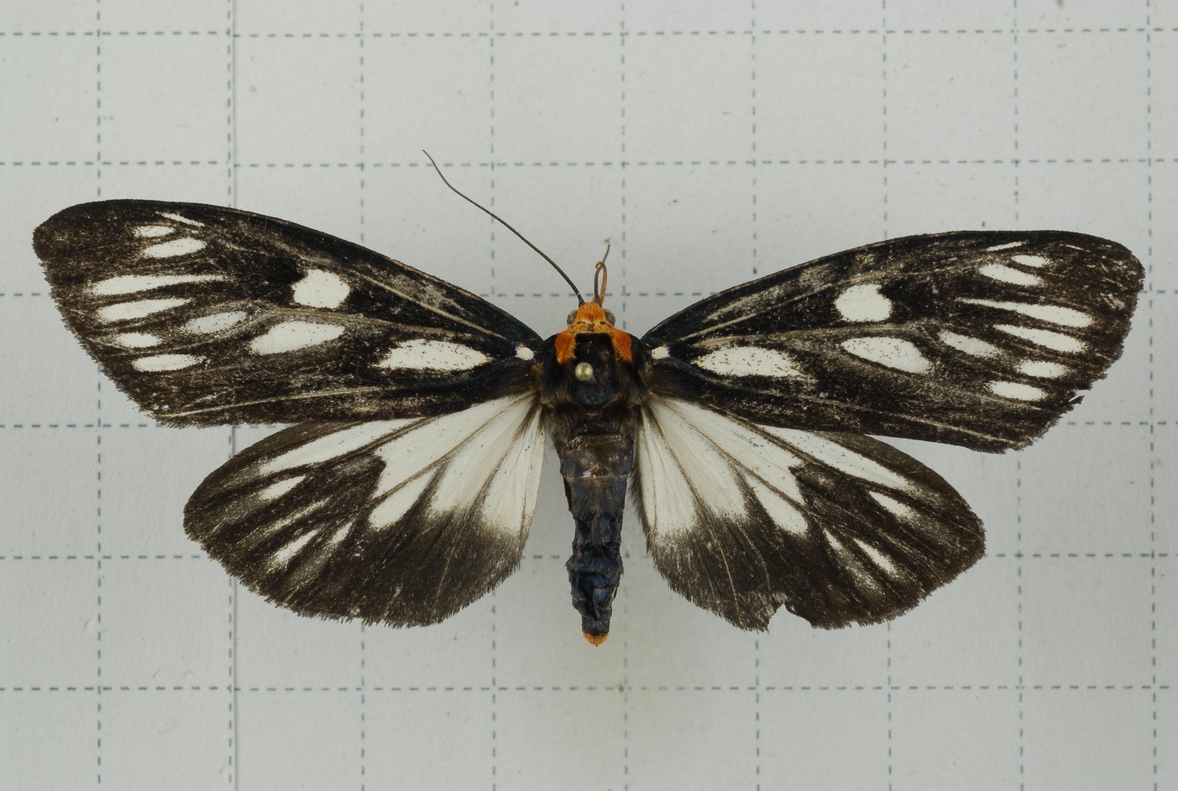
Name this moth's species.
Macrobrochis gigas
